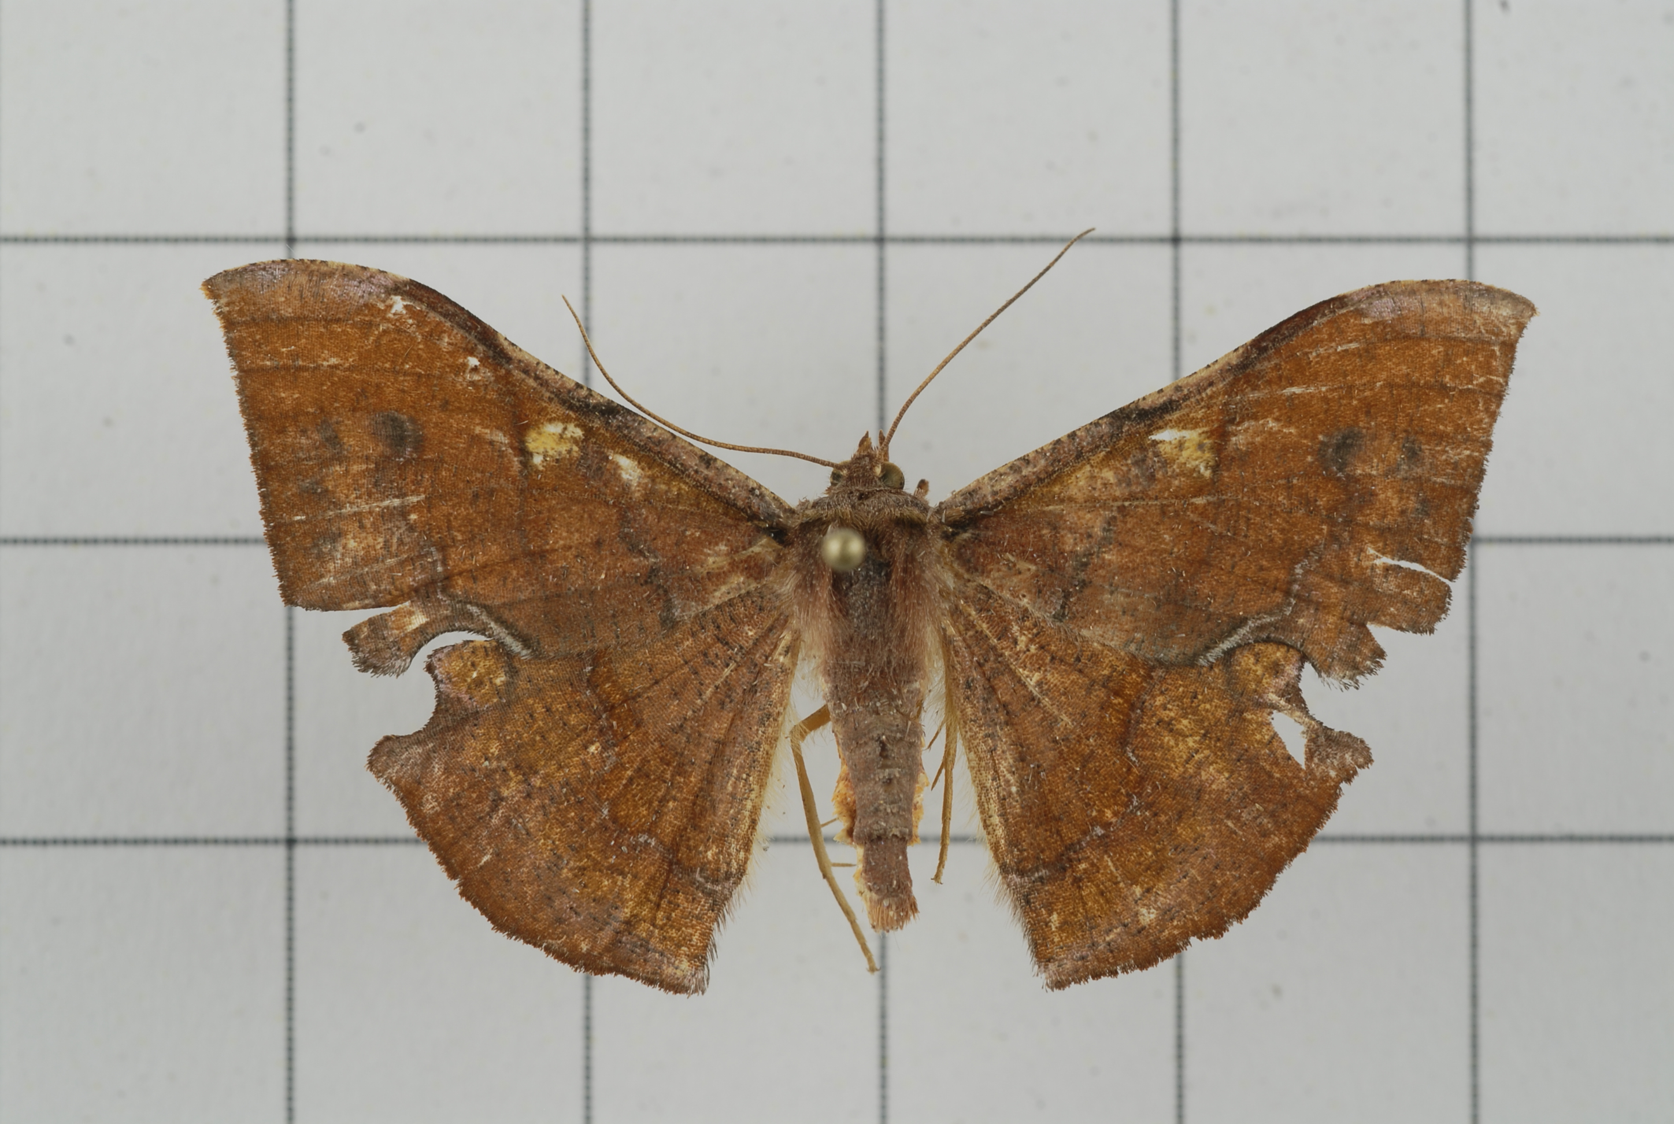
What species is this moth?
Fascellina chromataria
